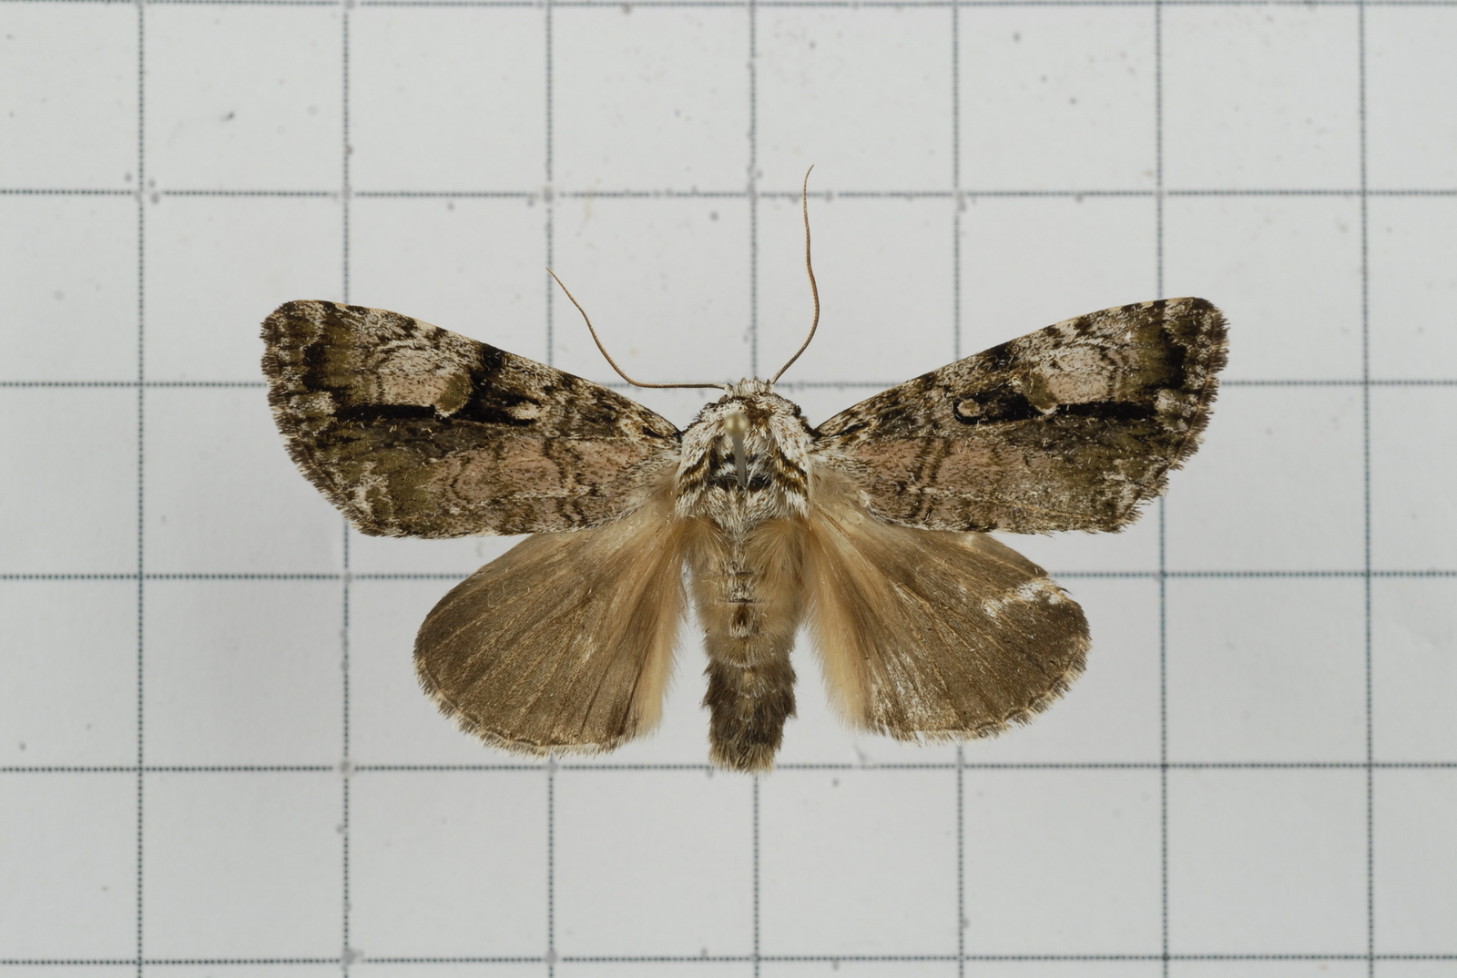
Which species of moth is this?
Anacronicta nitida
